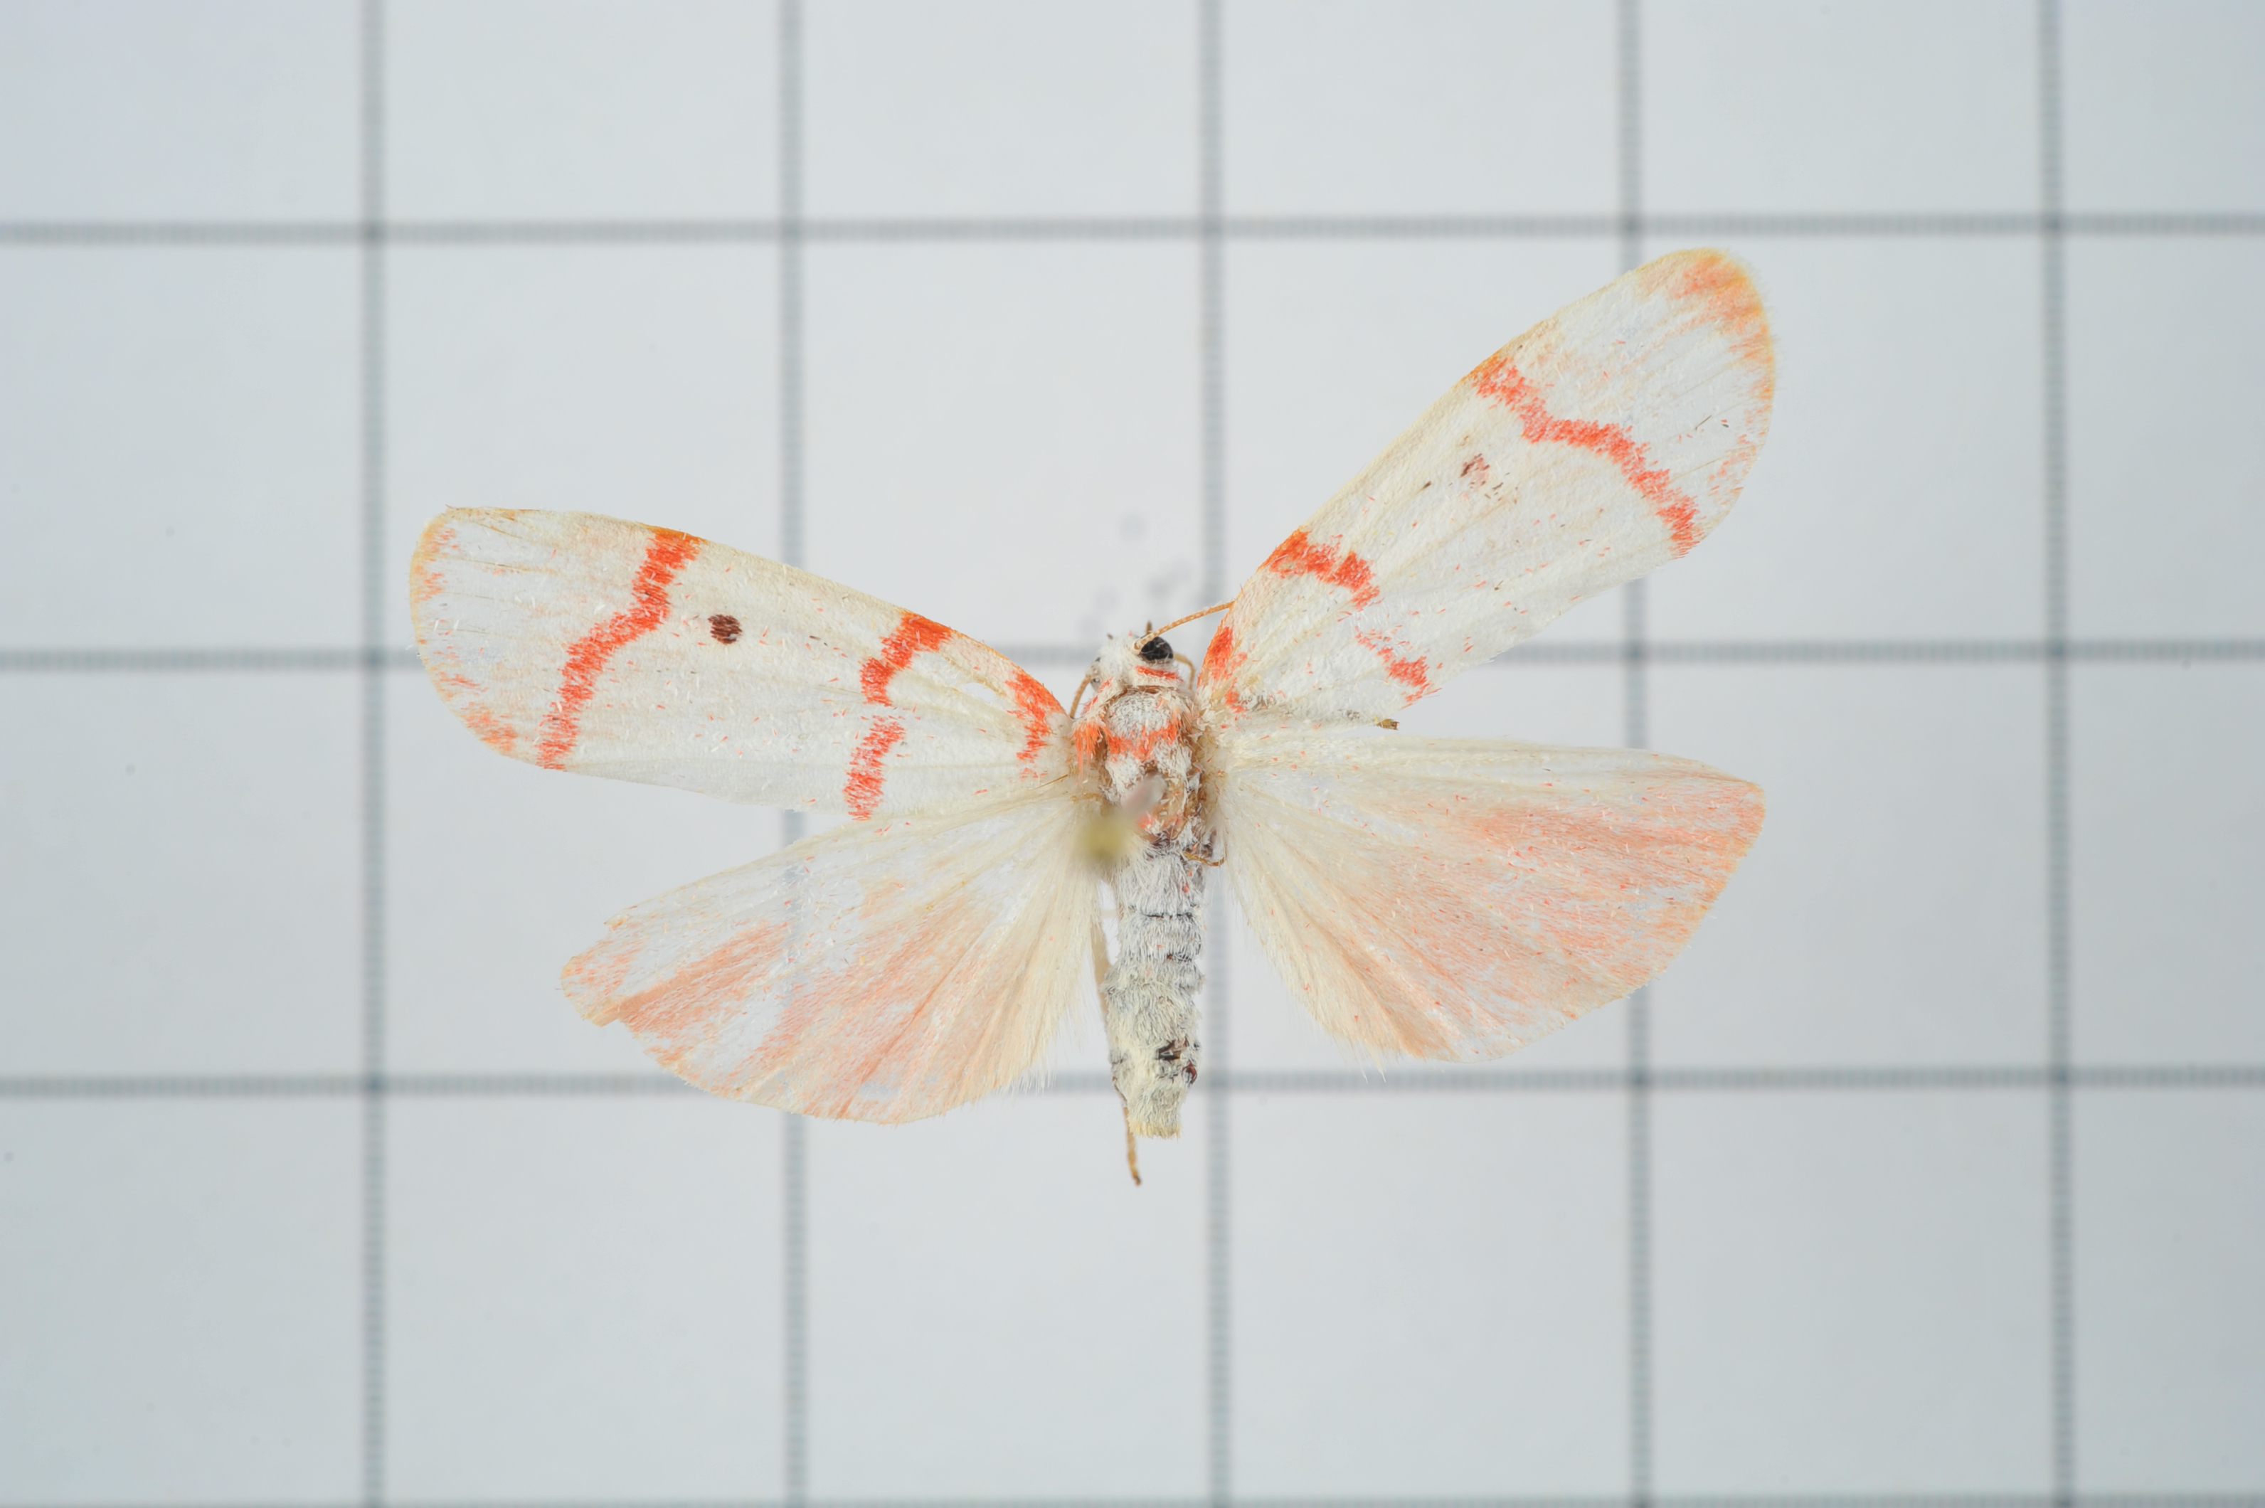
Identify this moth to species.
Cyana hamata hamata
